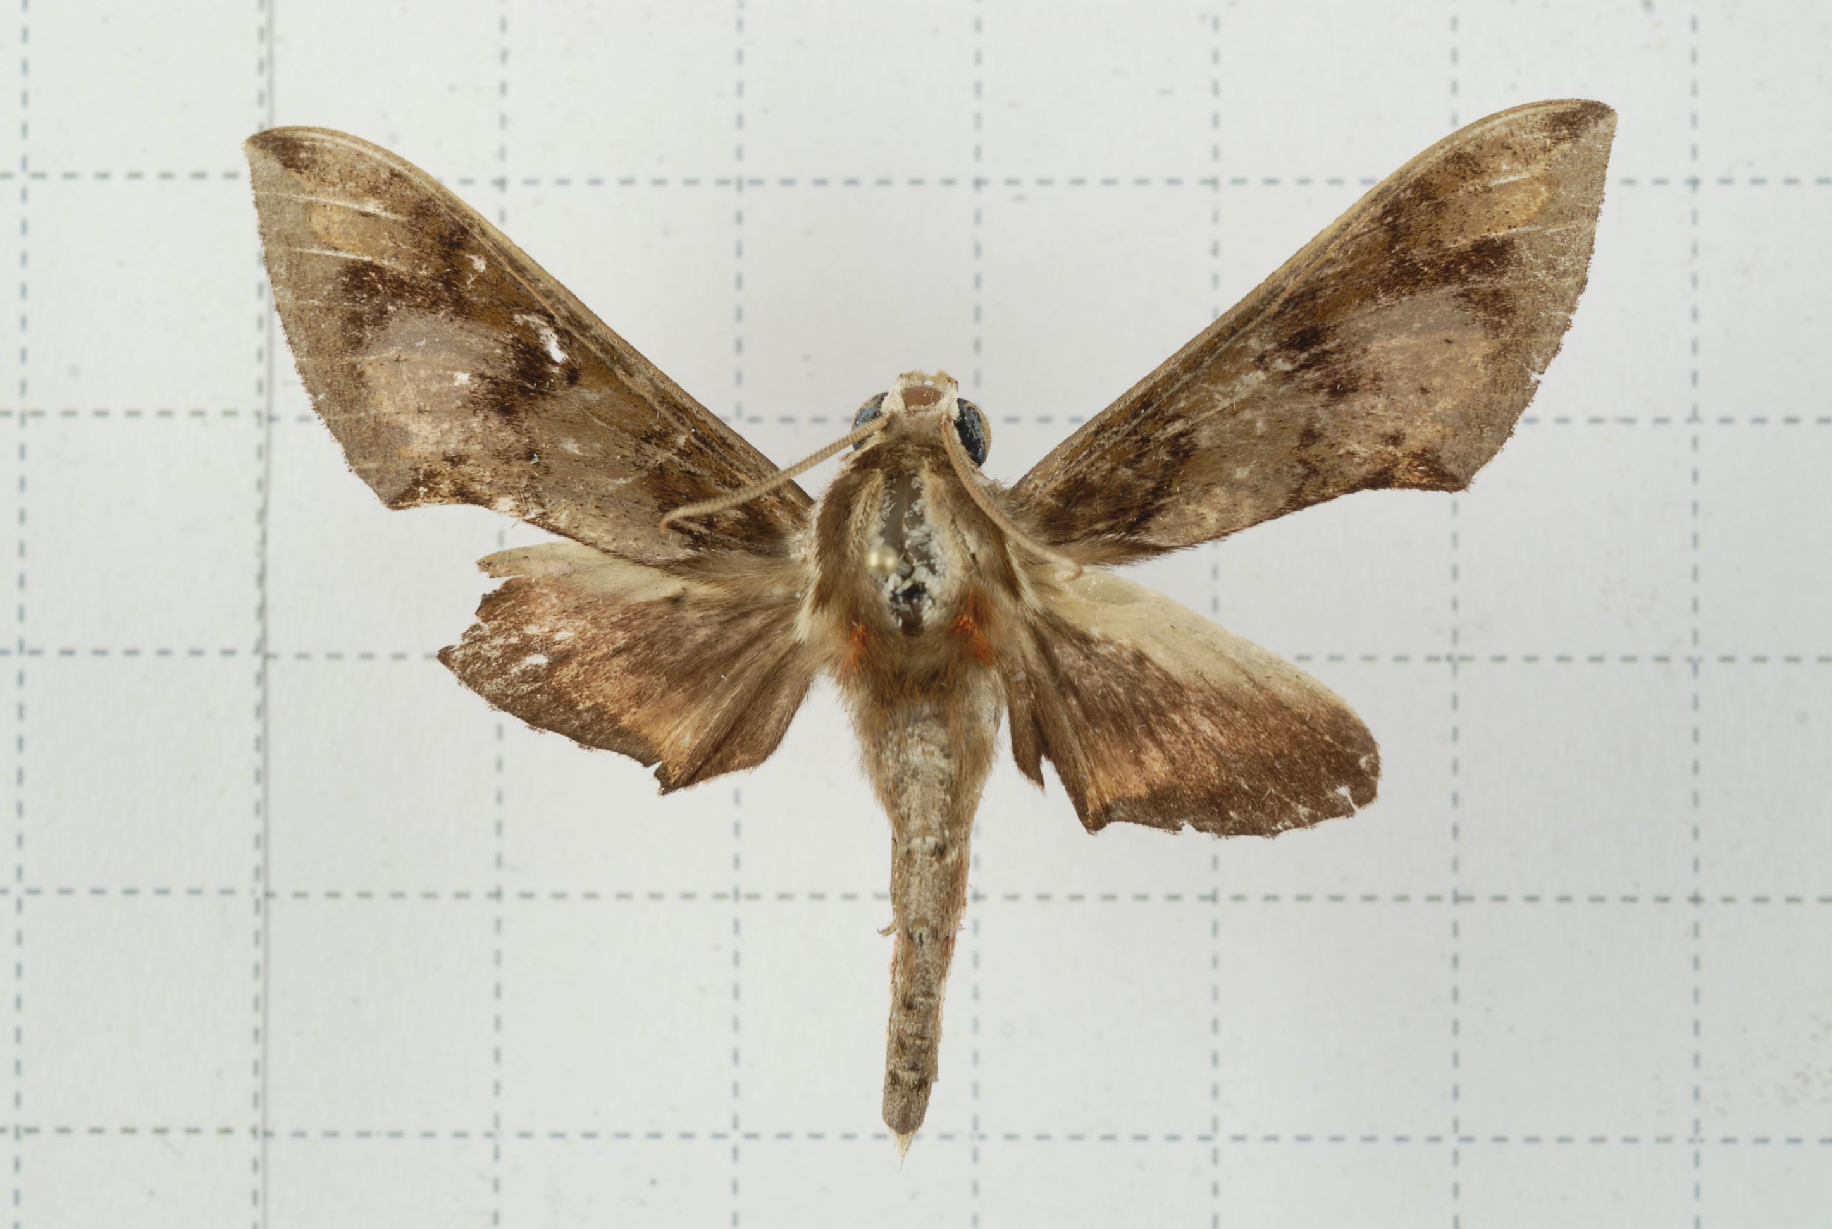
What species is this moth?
Rhagastis binoculata
